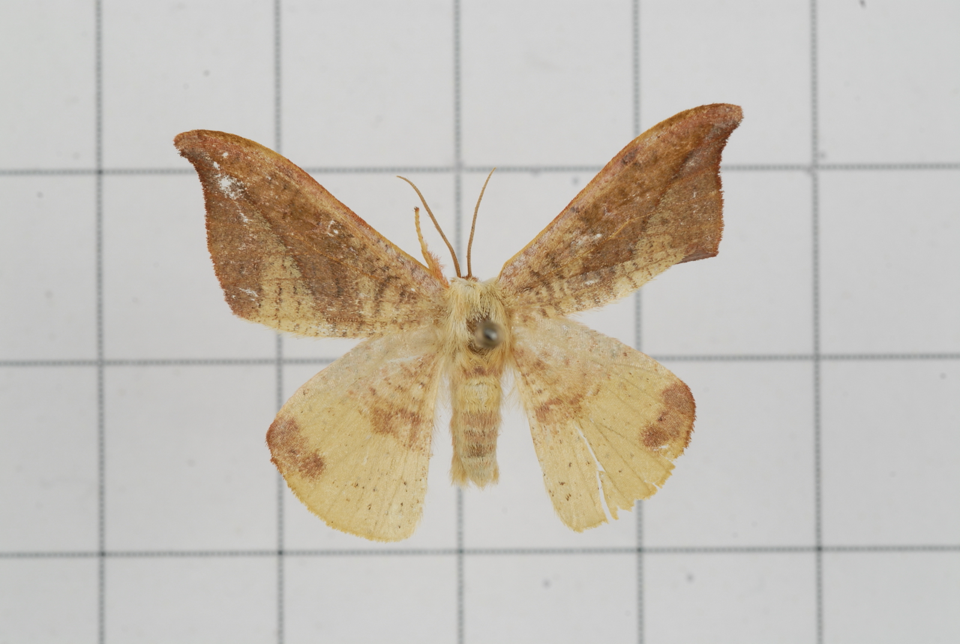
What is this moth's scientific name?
Oreta brunnea
